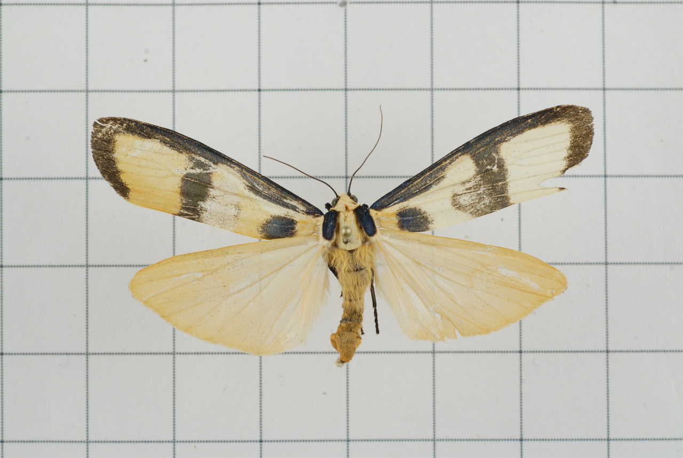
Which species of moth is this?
Chrysaeglia magnifica
